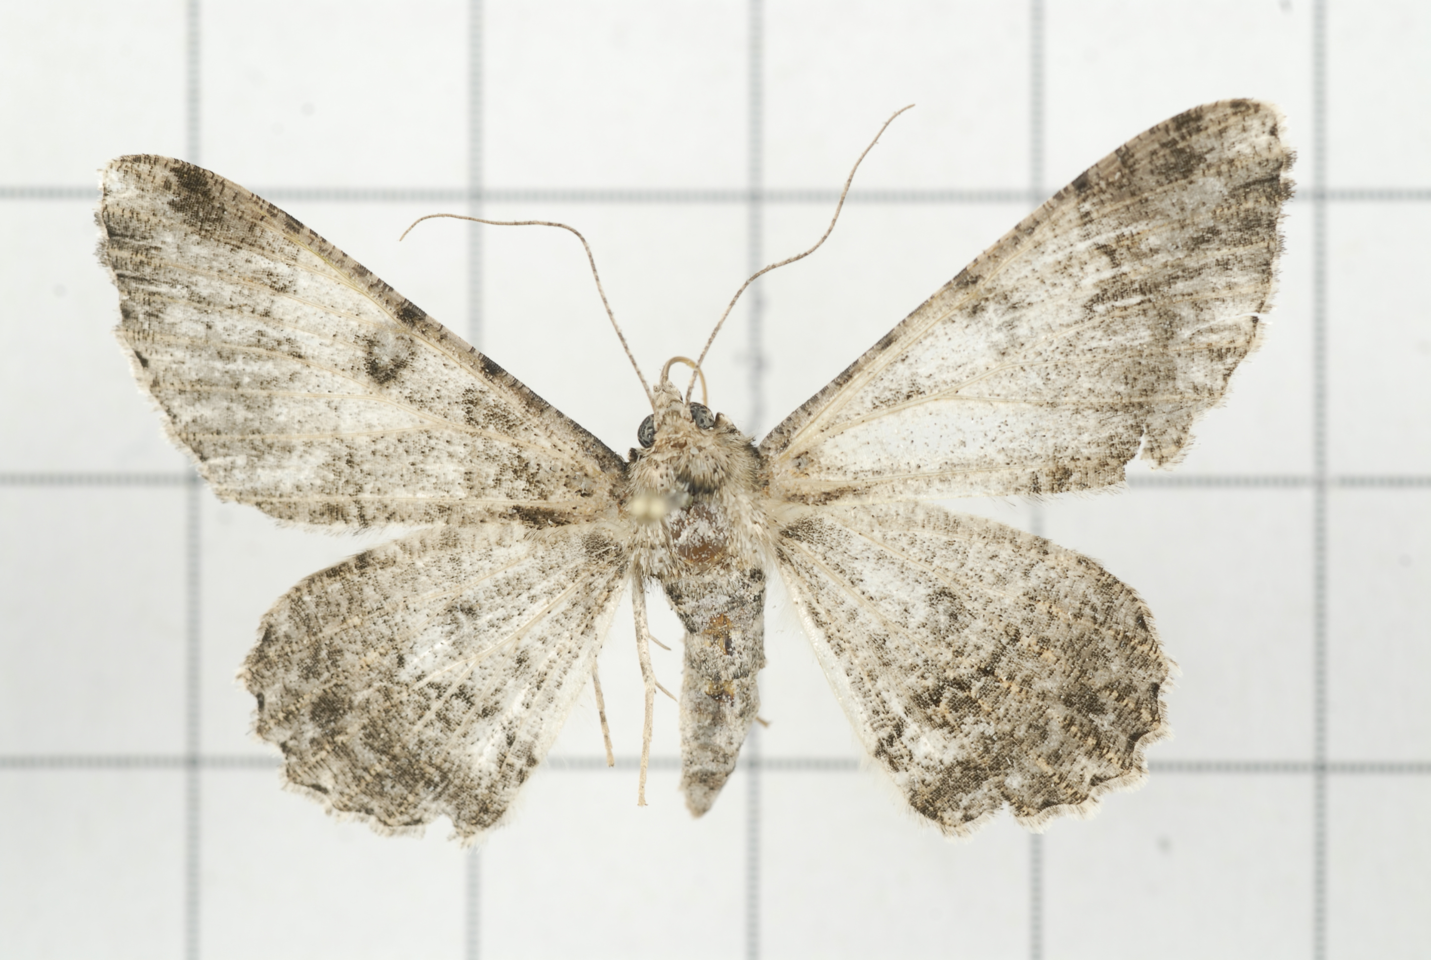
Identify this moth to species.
Cleora alienaria
